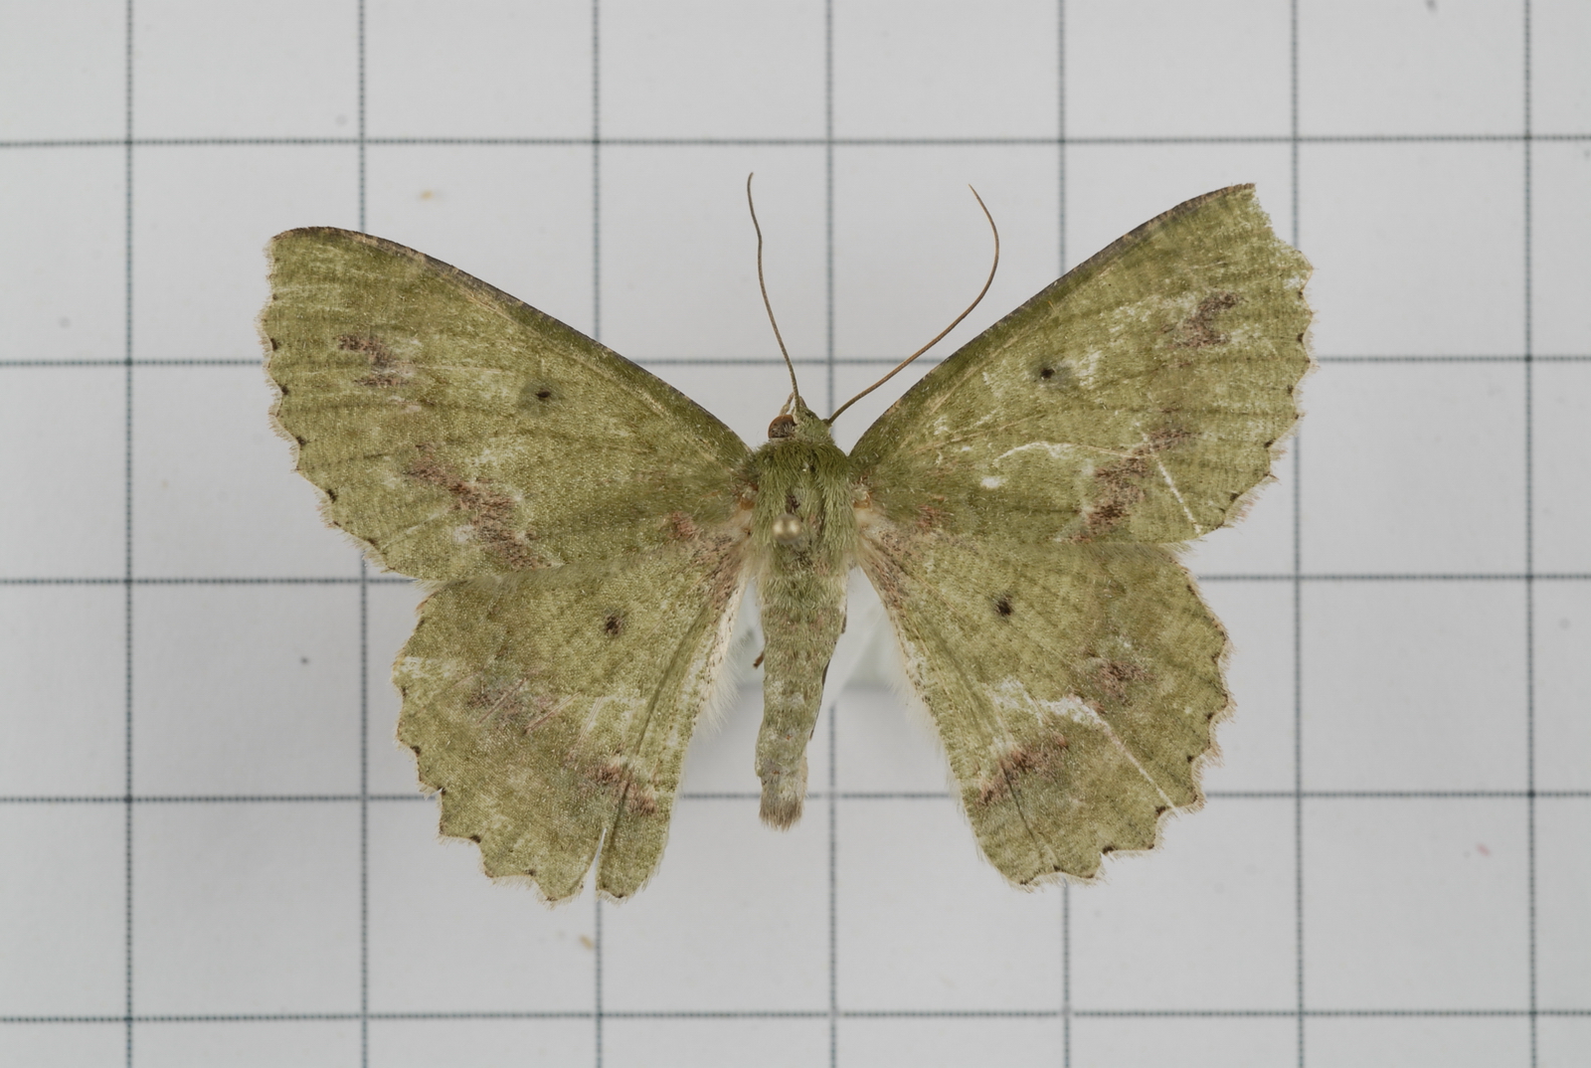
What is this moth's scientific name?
Herochroma cristata
